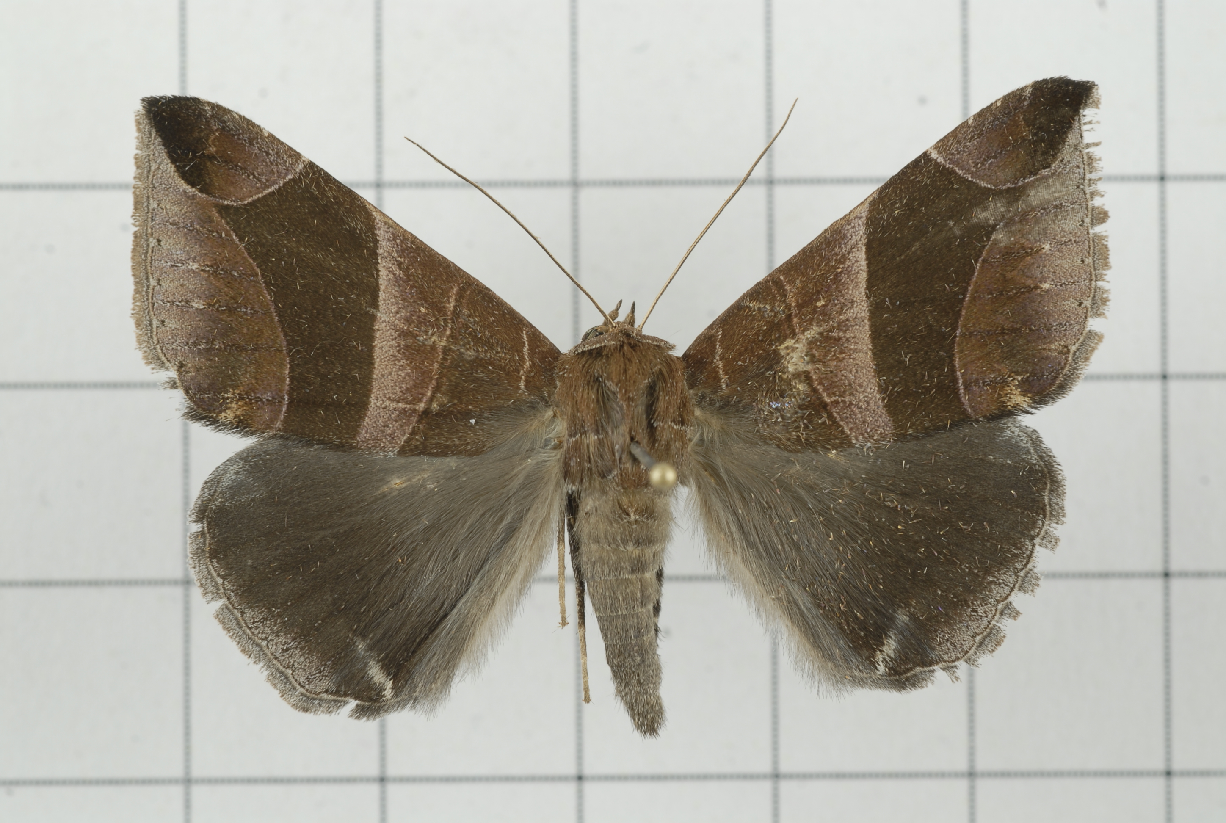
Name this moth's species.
Bastilla acuta acuta
